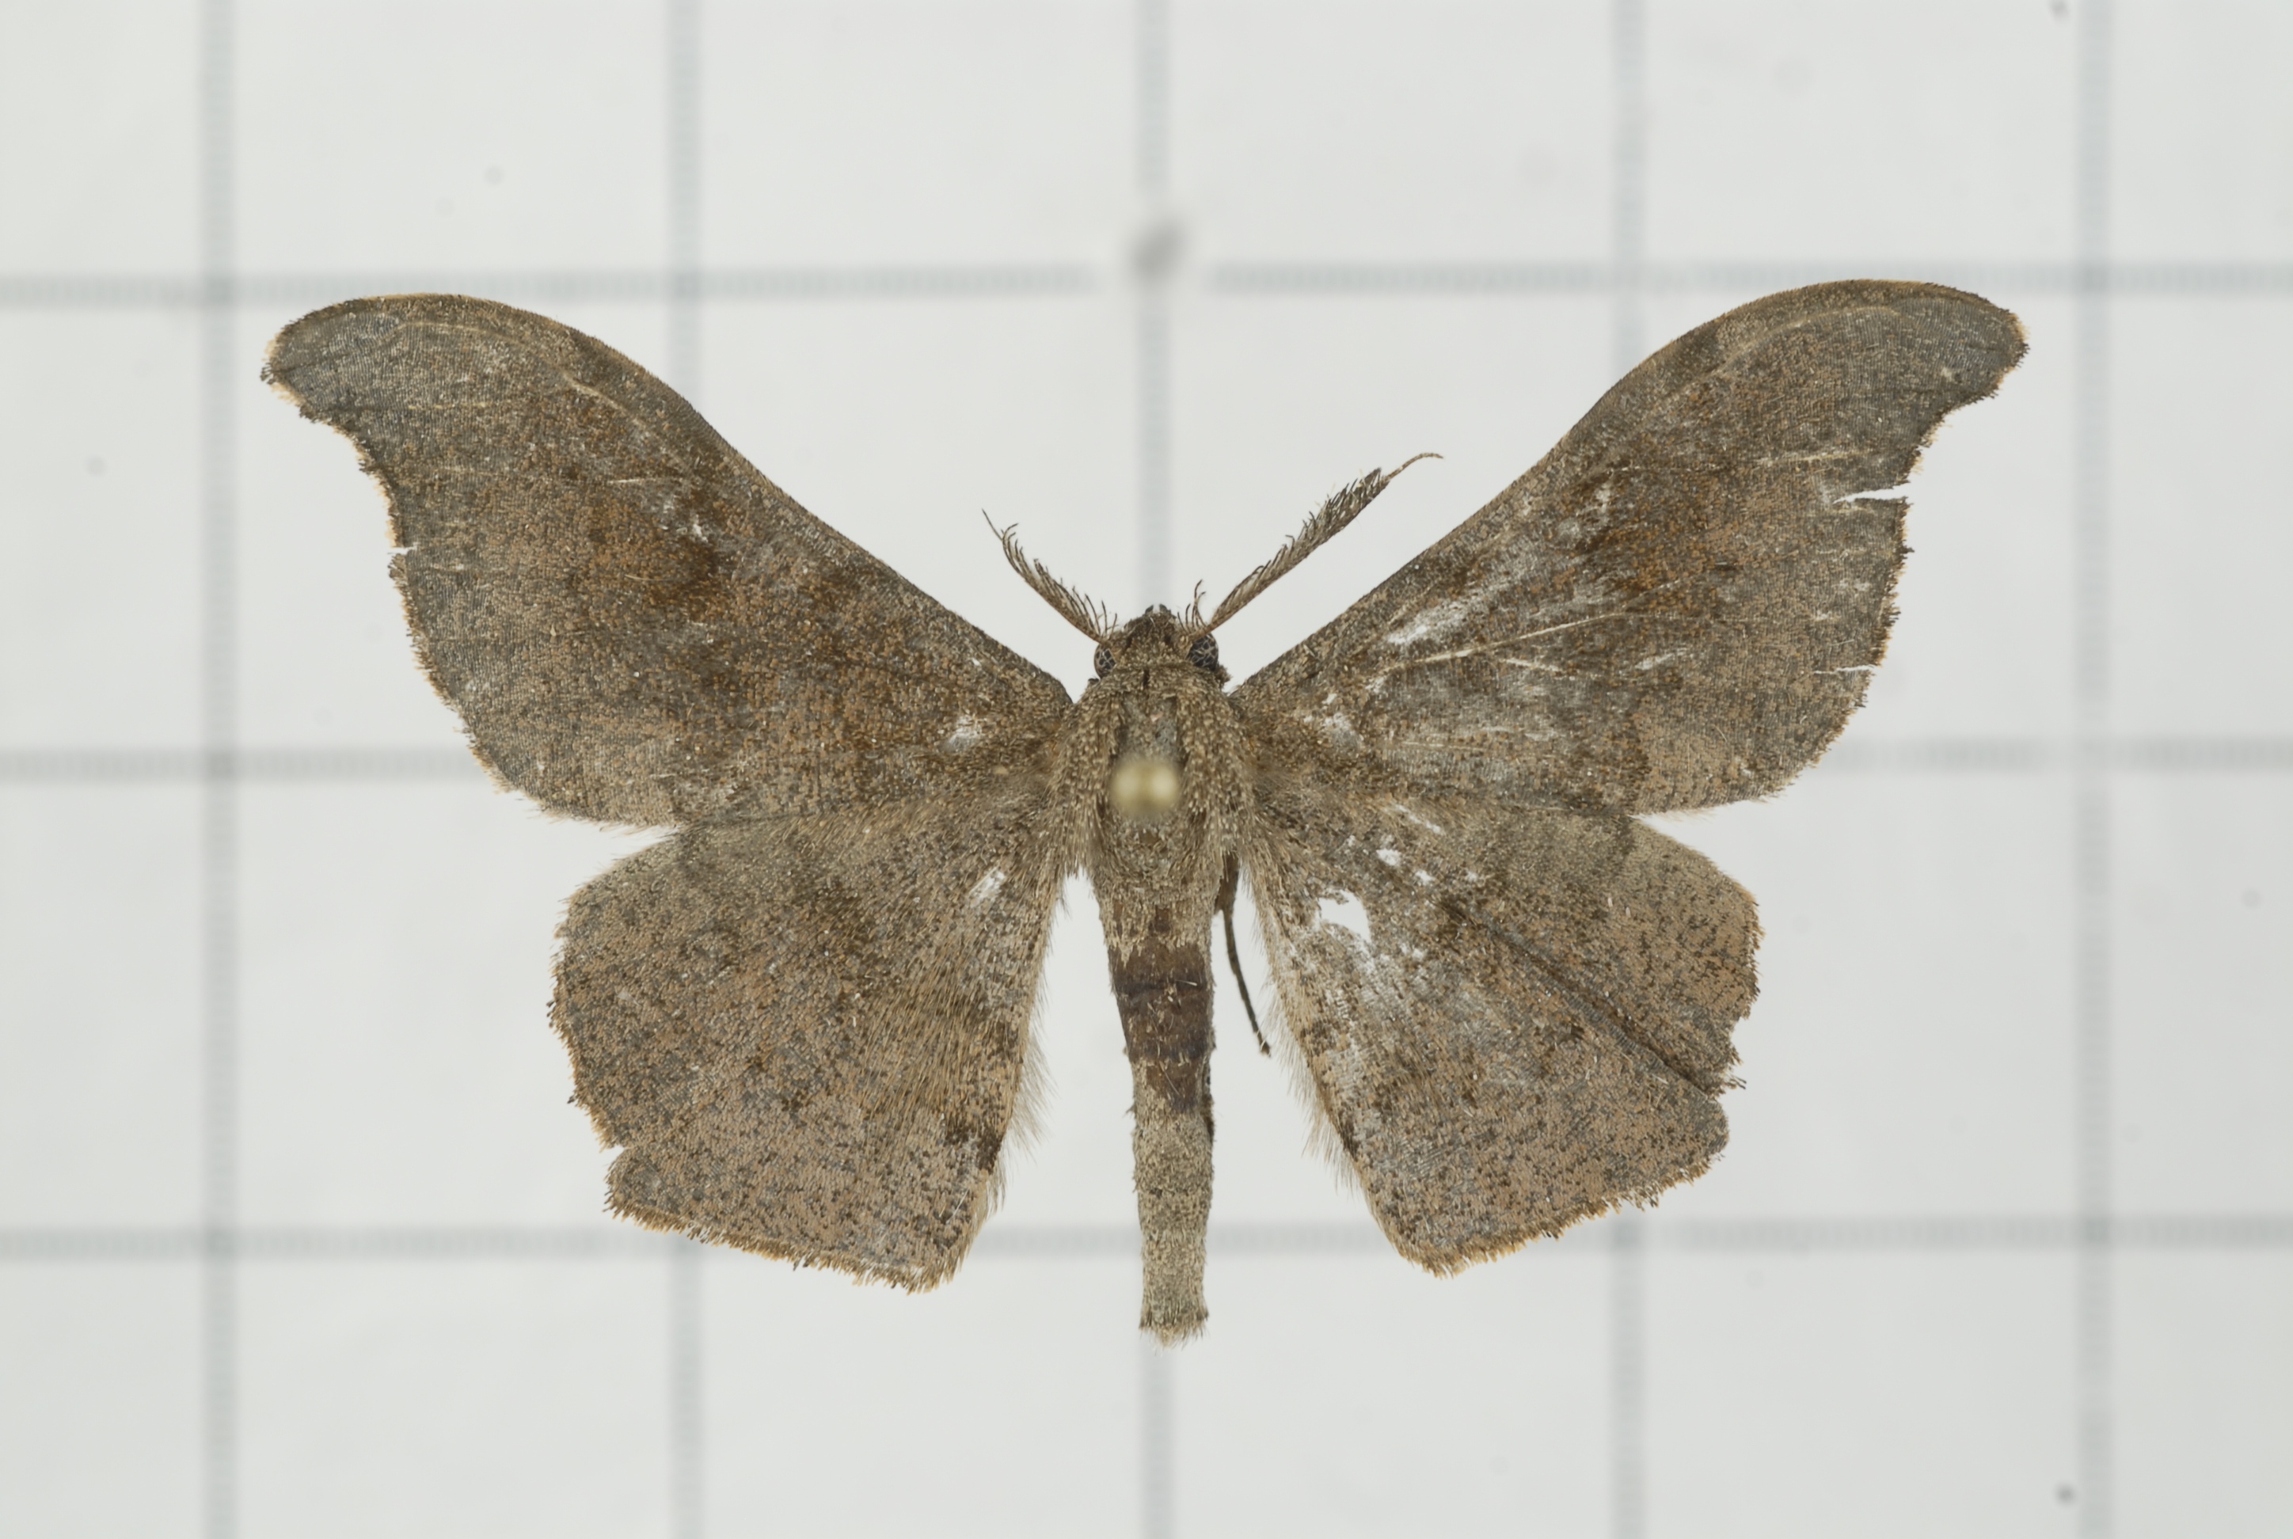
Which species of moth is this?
Hyposidra talaca talaca
